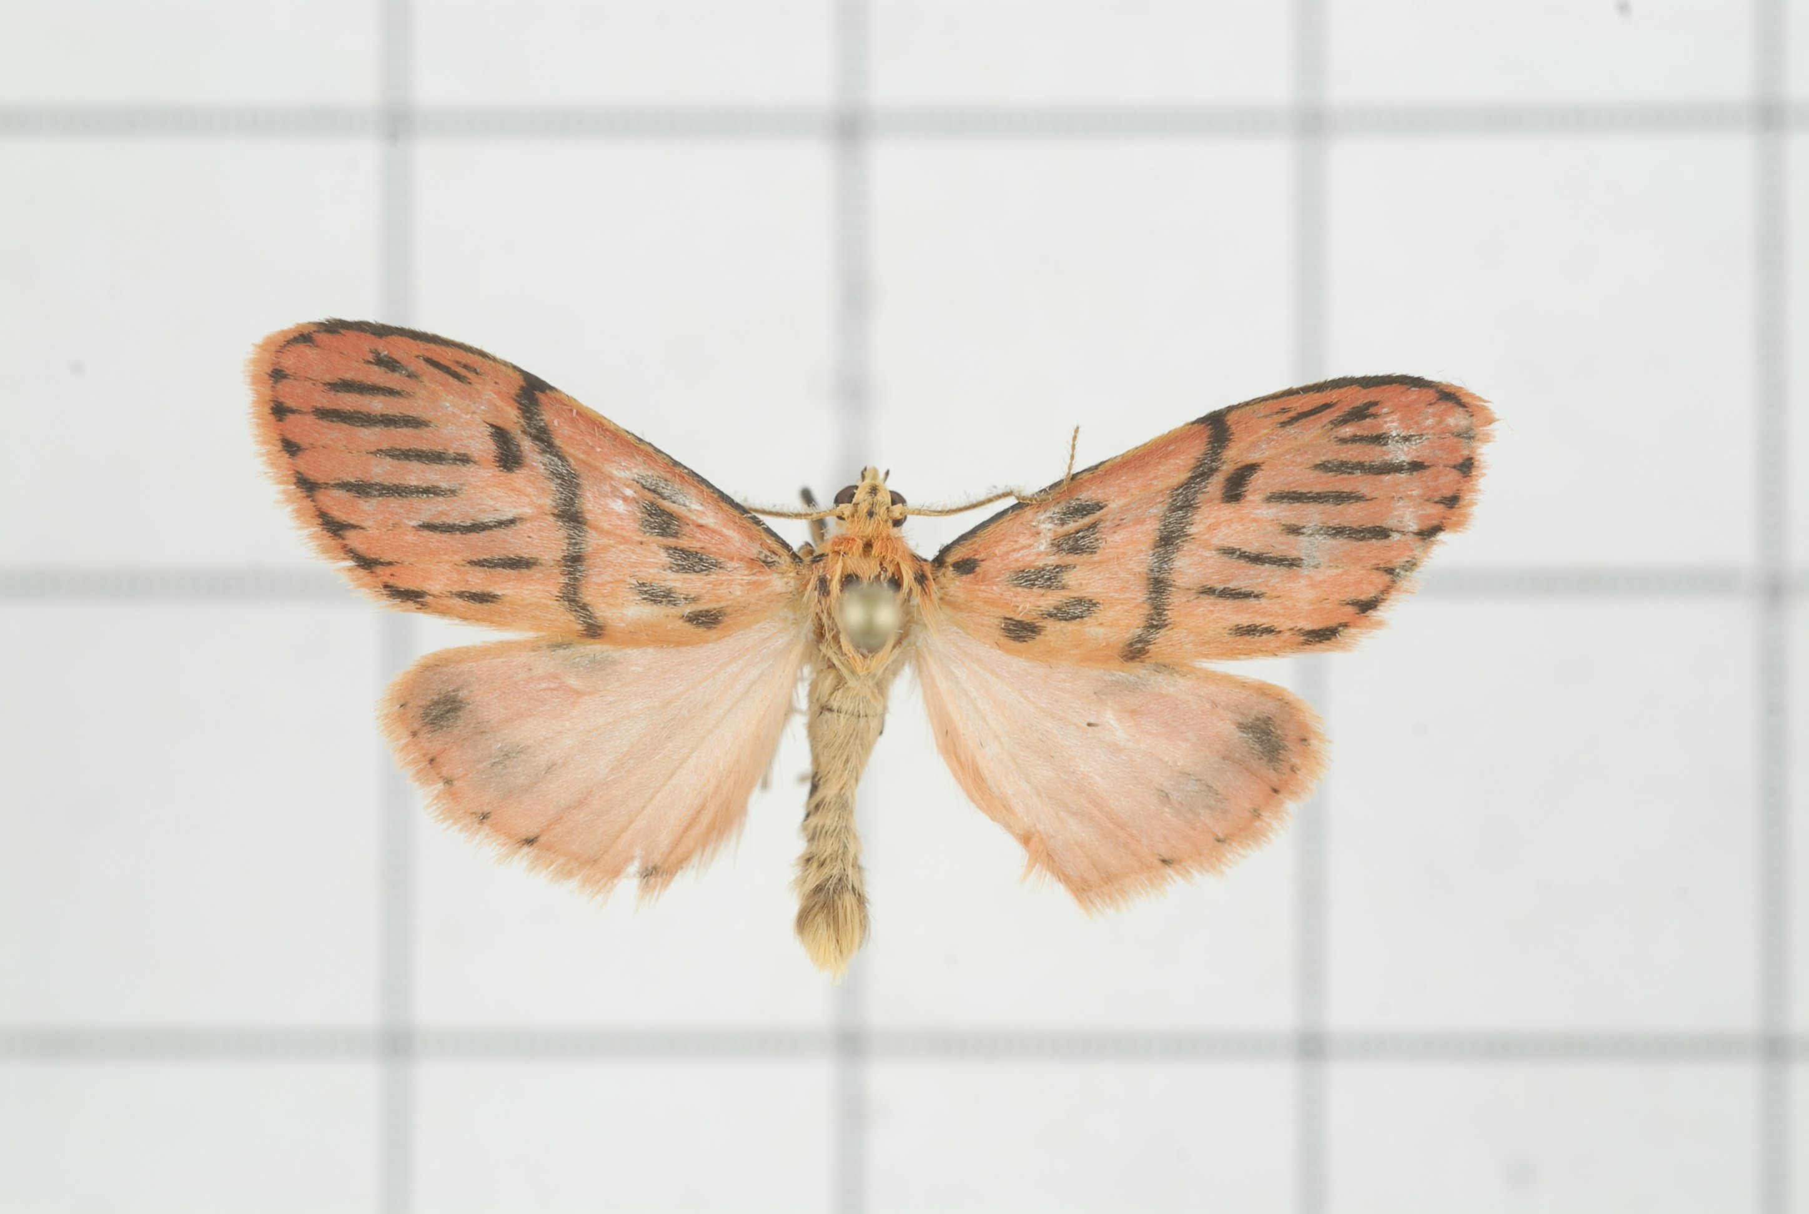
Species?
Miltochrista wenchiyehi
